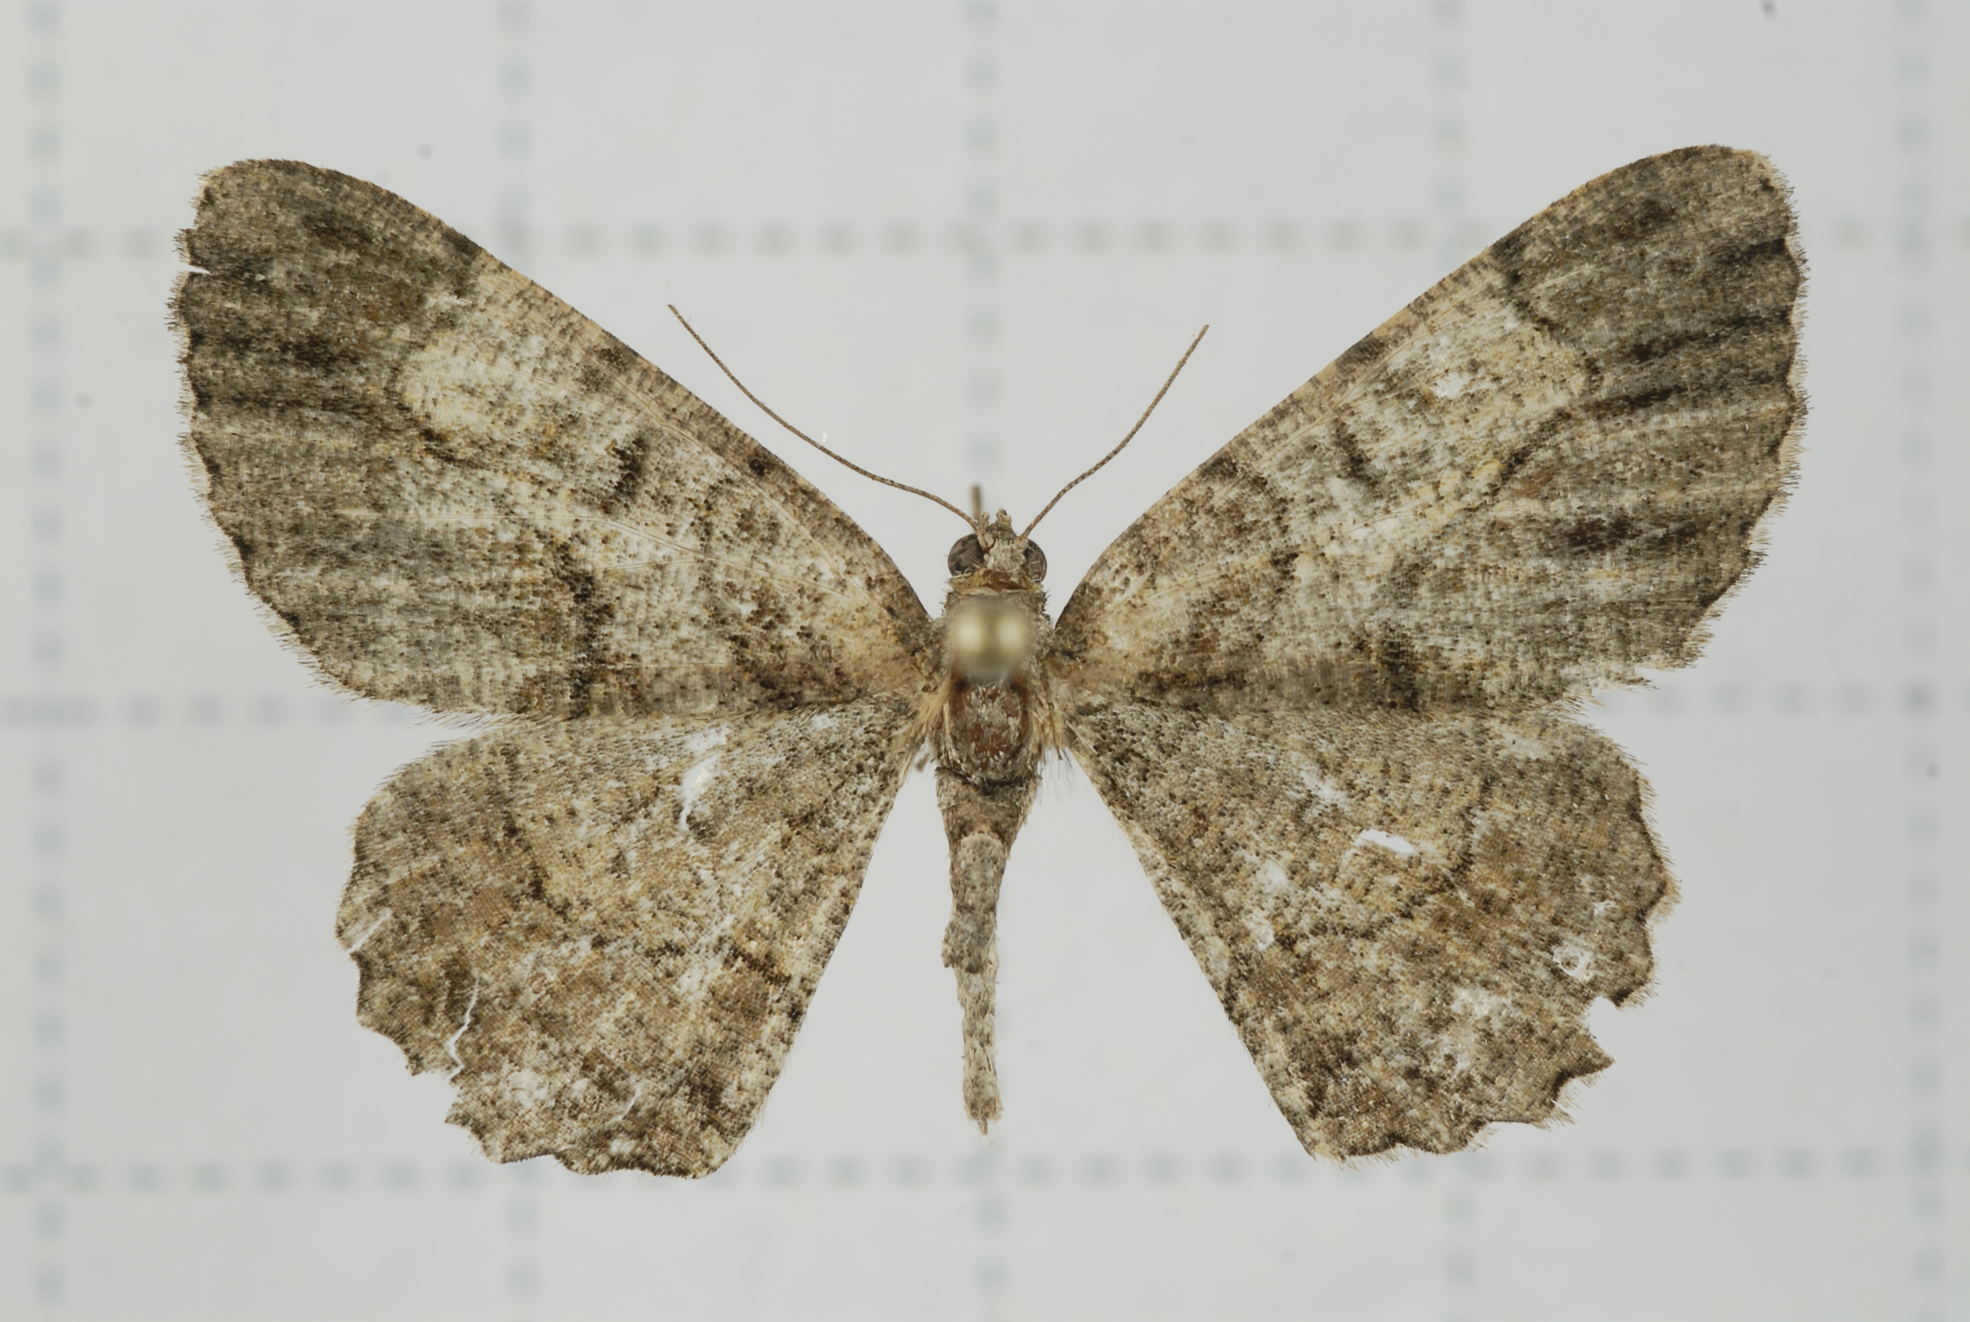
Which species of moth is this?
Psilalcis pulveraria
